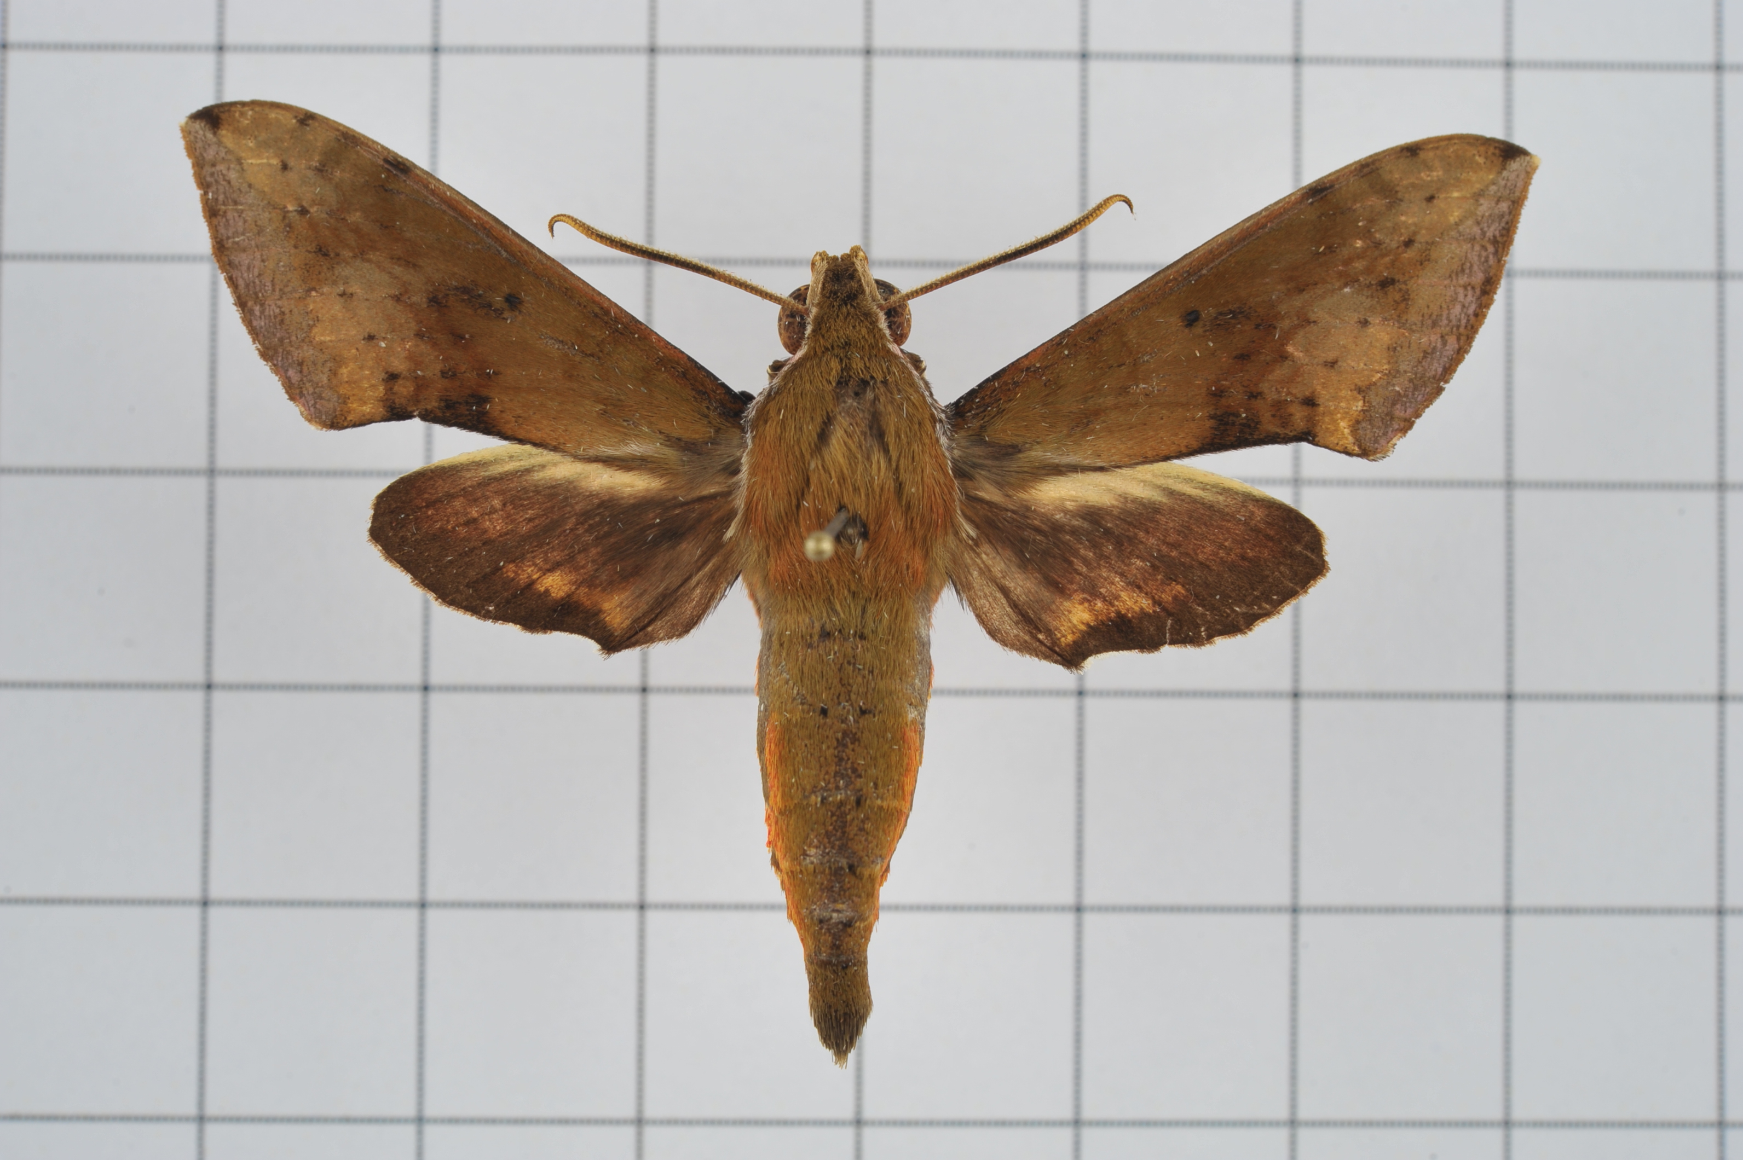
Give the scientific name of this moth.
Rhagastis castor formosana
